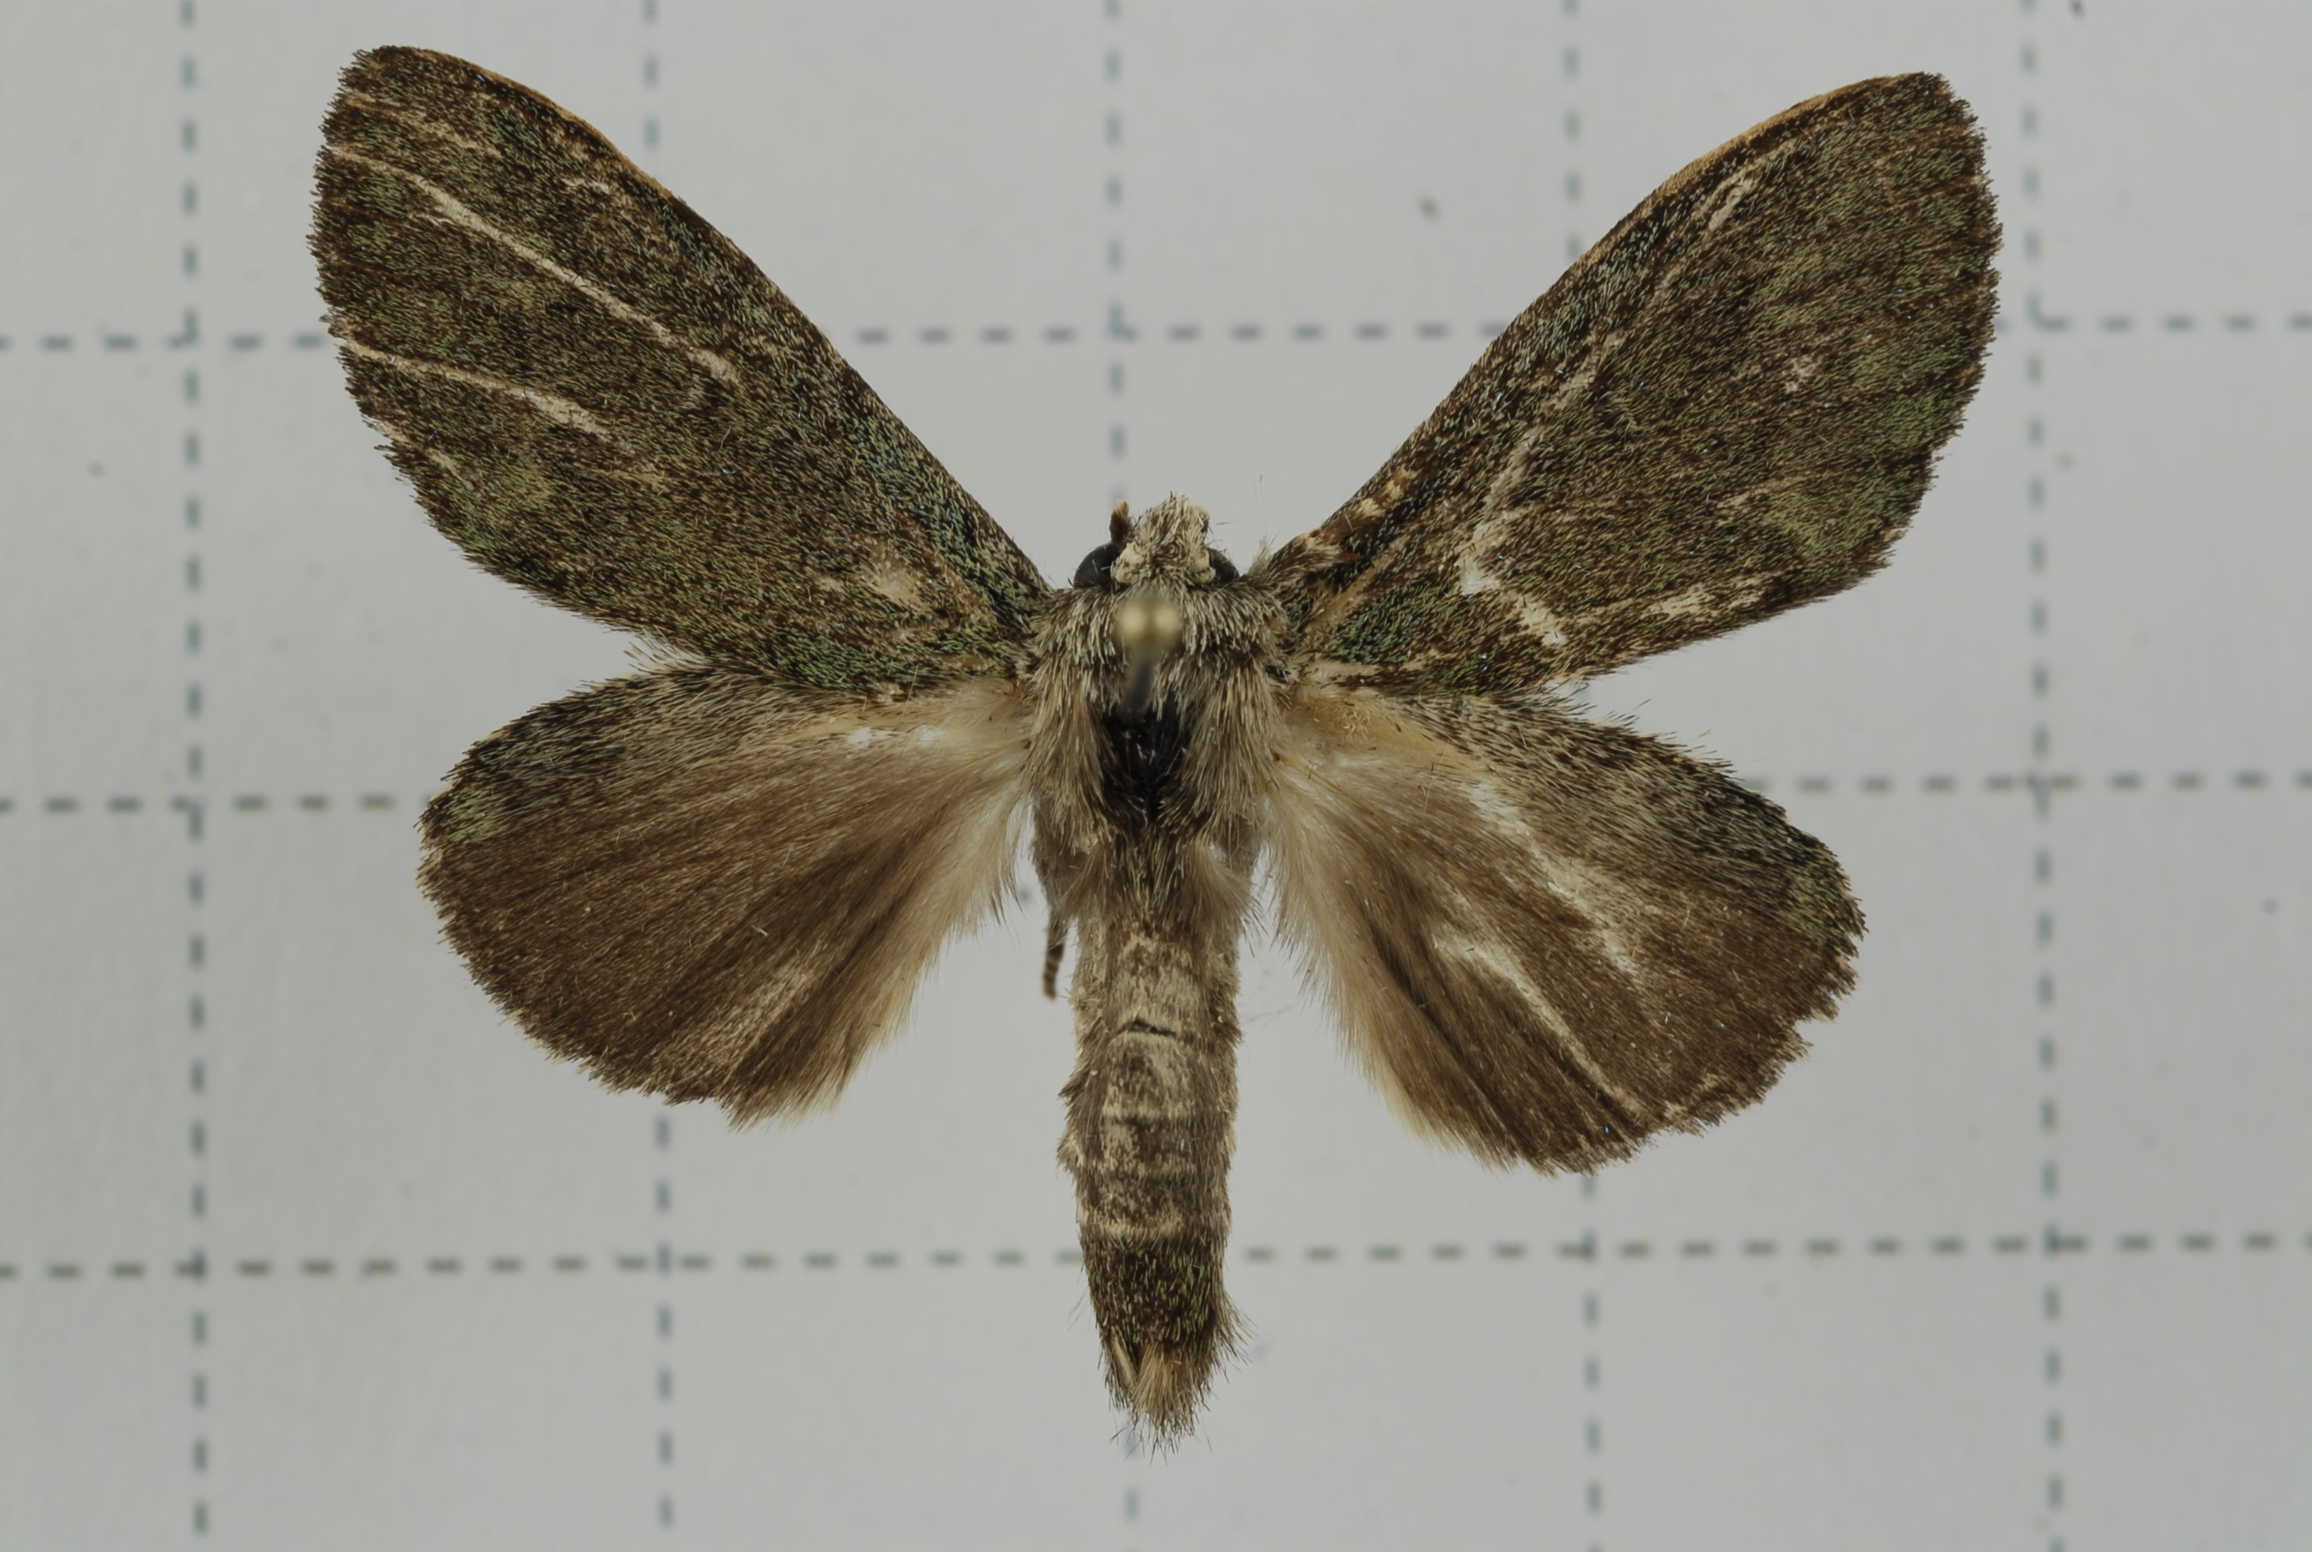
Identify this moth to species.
Syntypistis viridipicta
